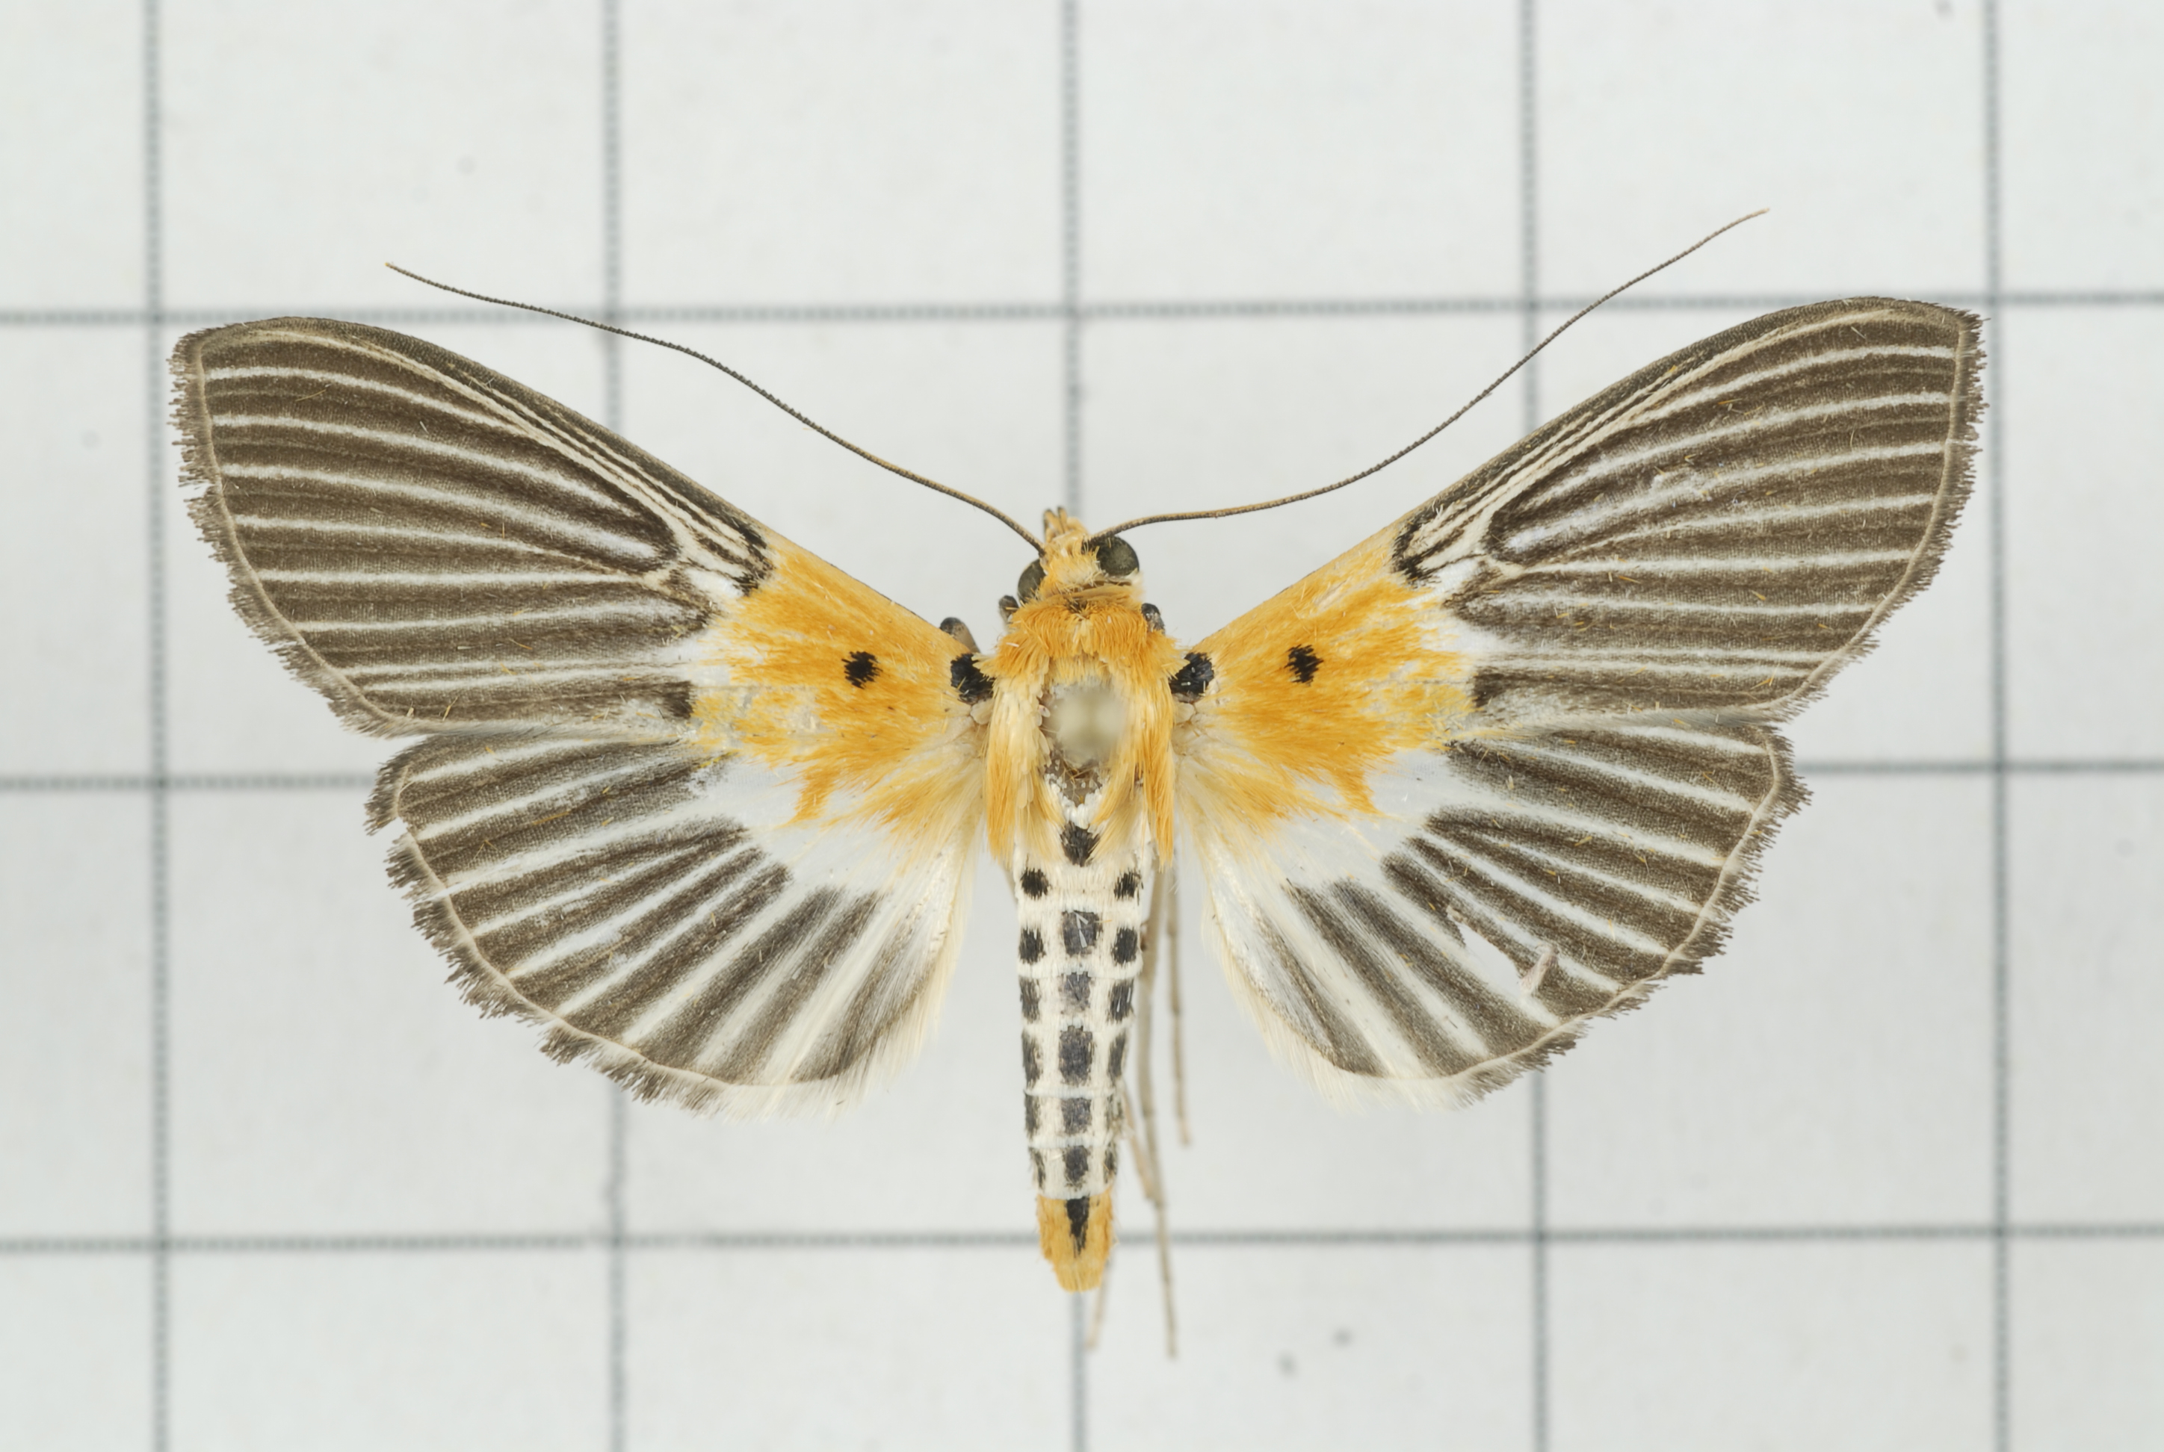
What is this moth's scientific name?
Nevrina procopia
